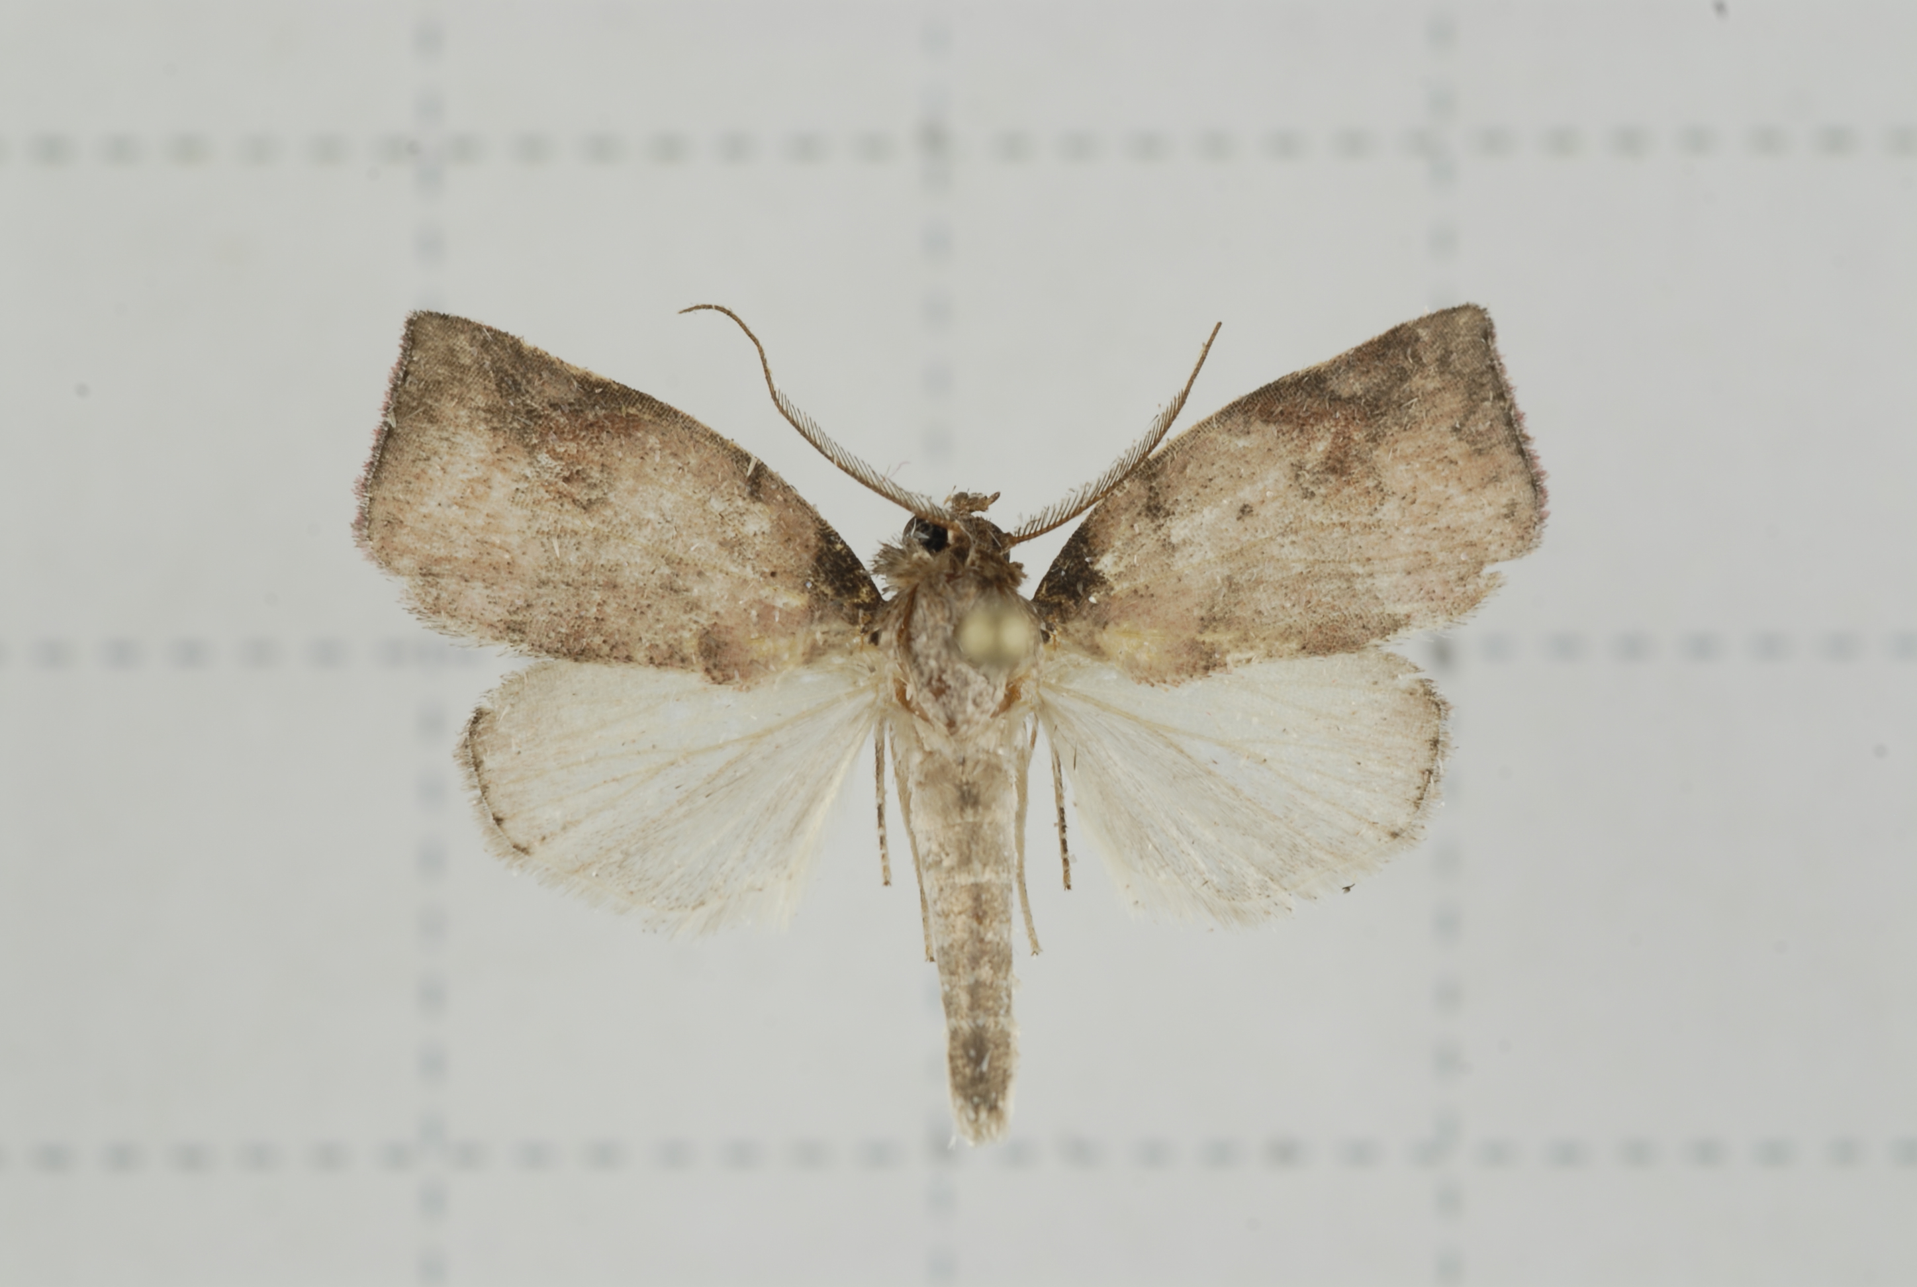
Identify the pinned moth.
Beara tortriciformis
